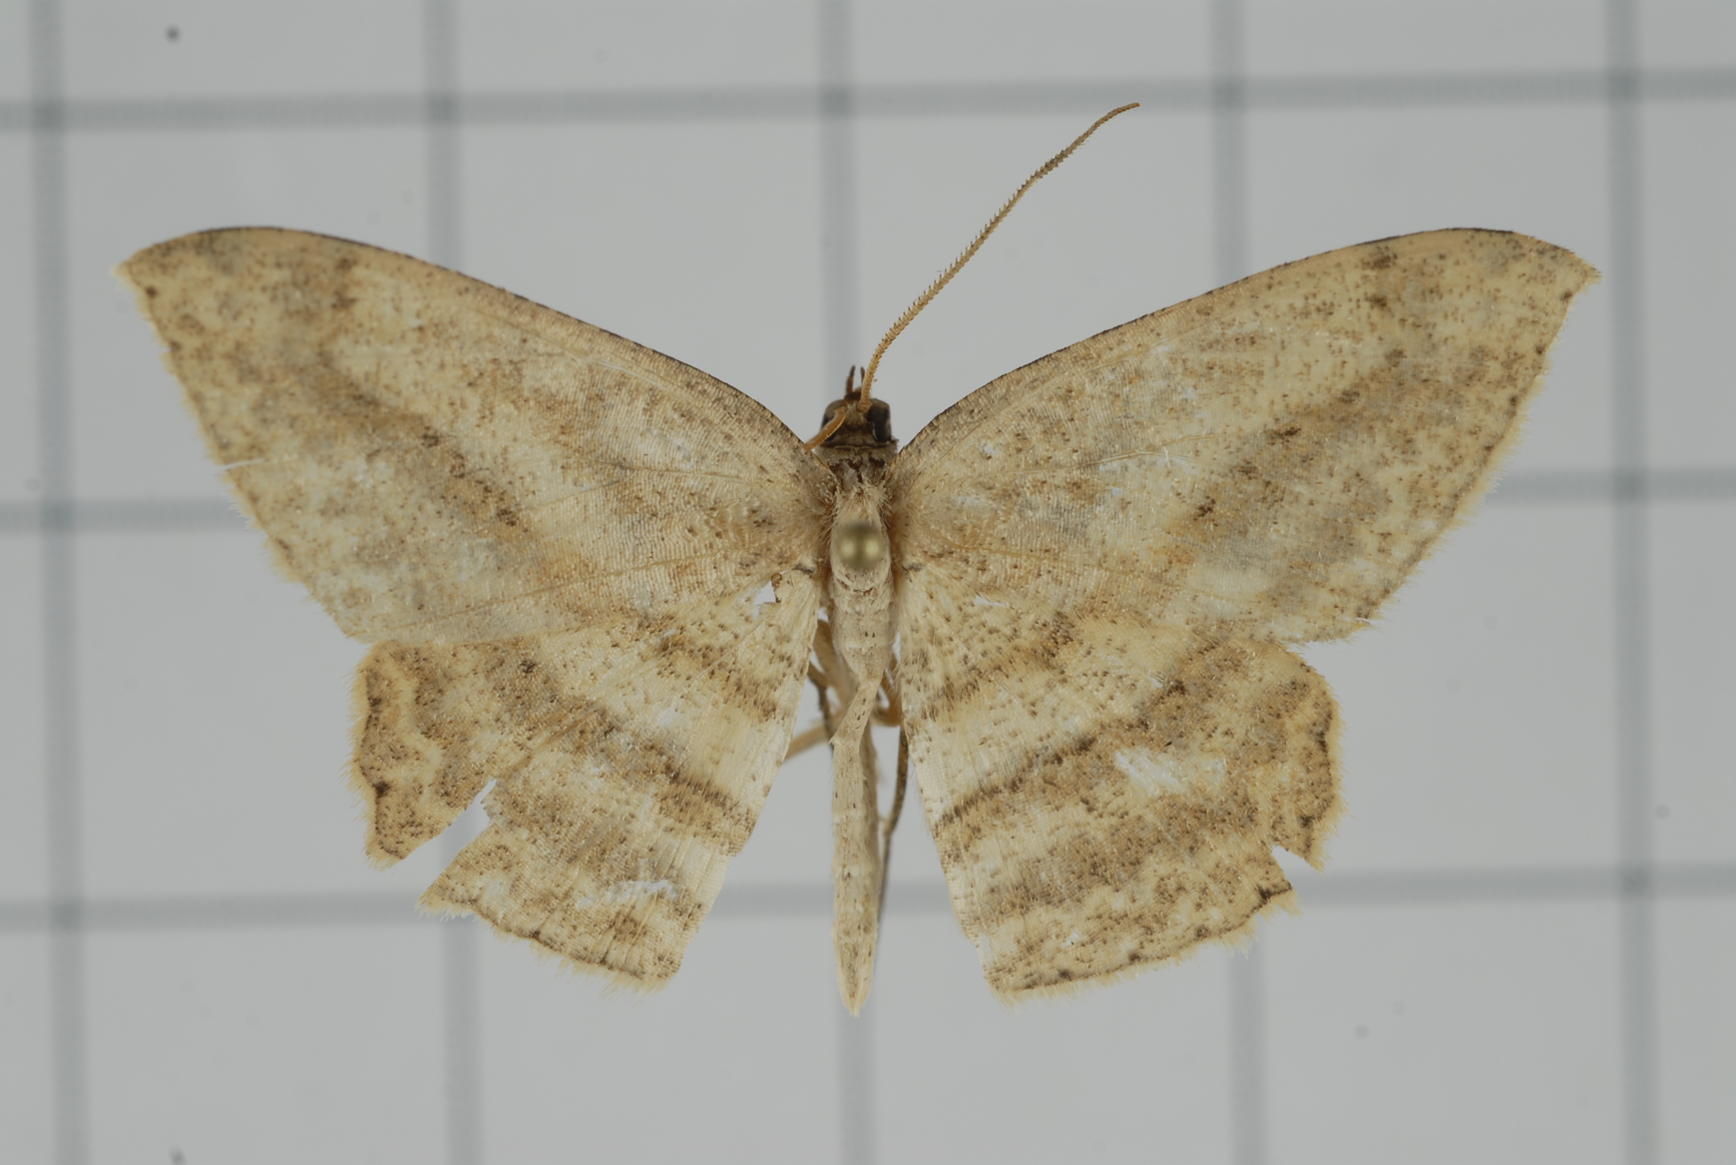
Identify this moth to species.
Calletaera obliquata
